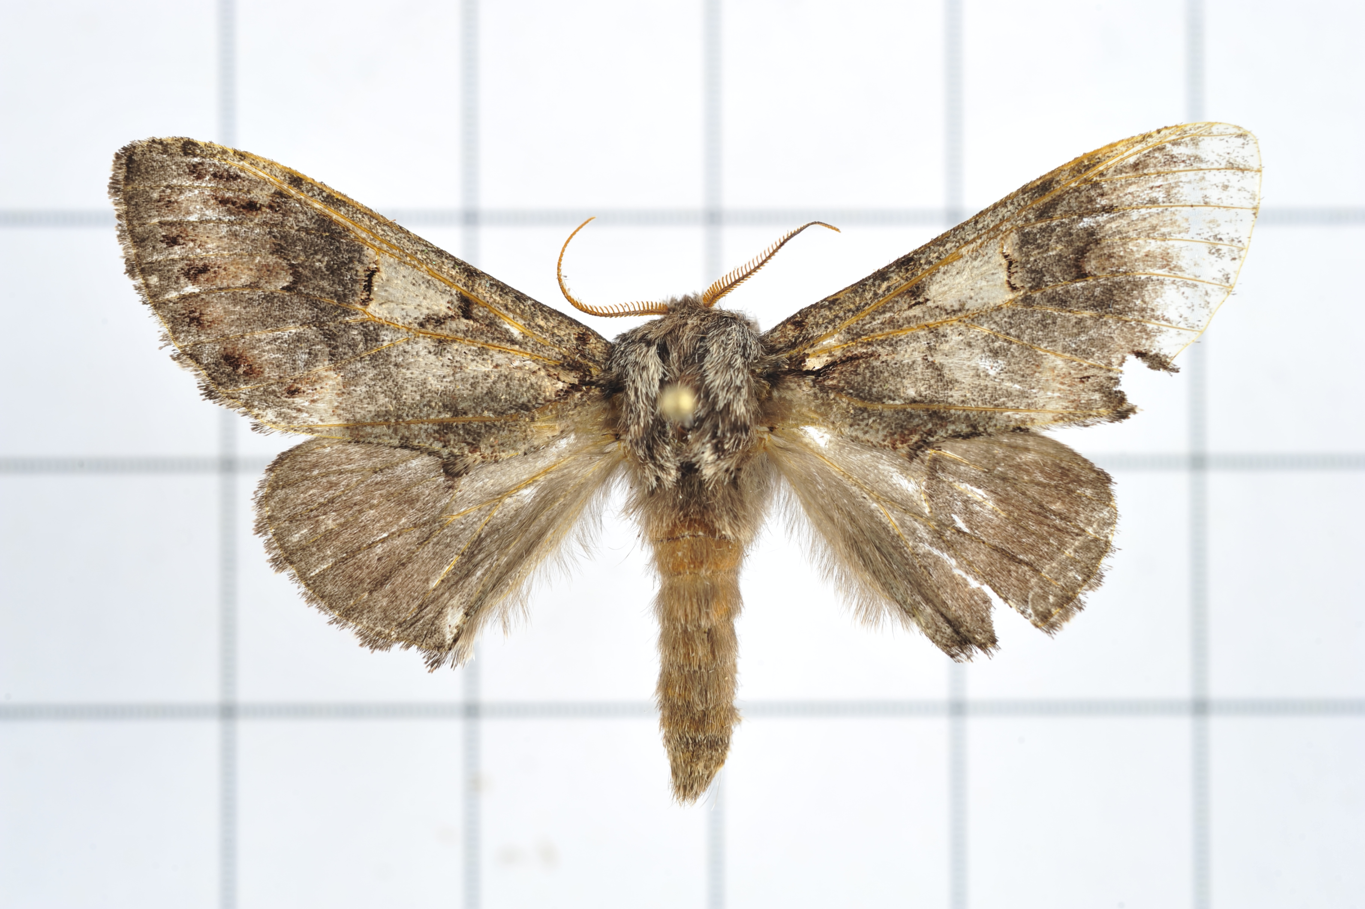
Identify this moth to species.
Notodonta griseotincta
